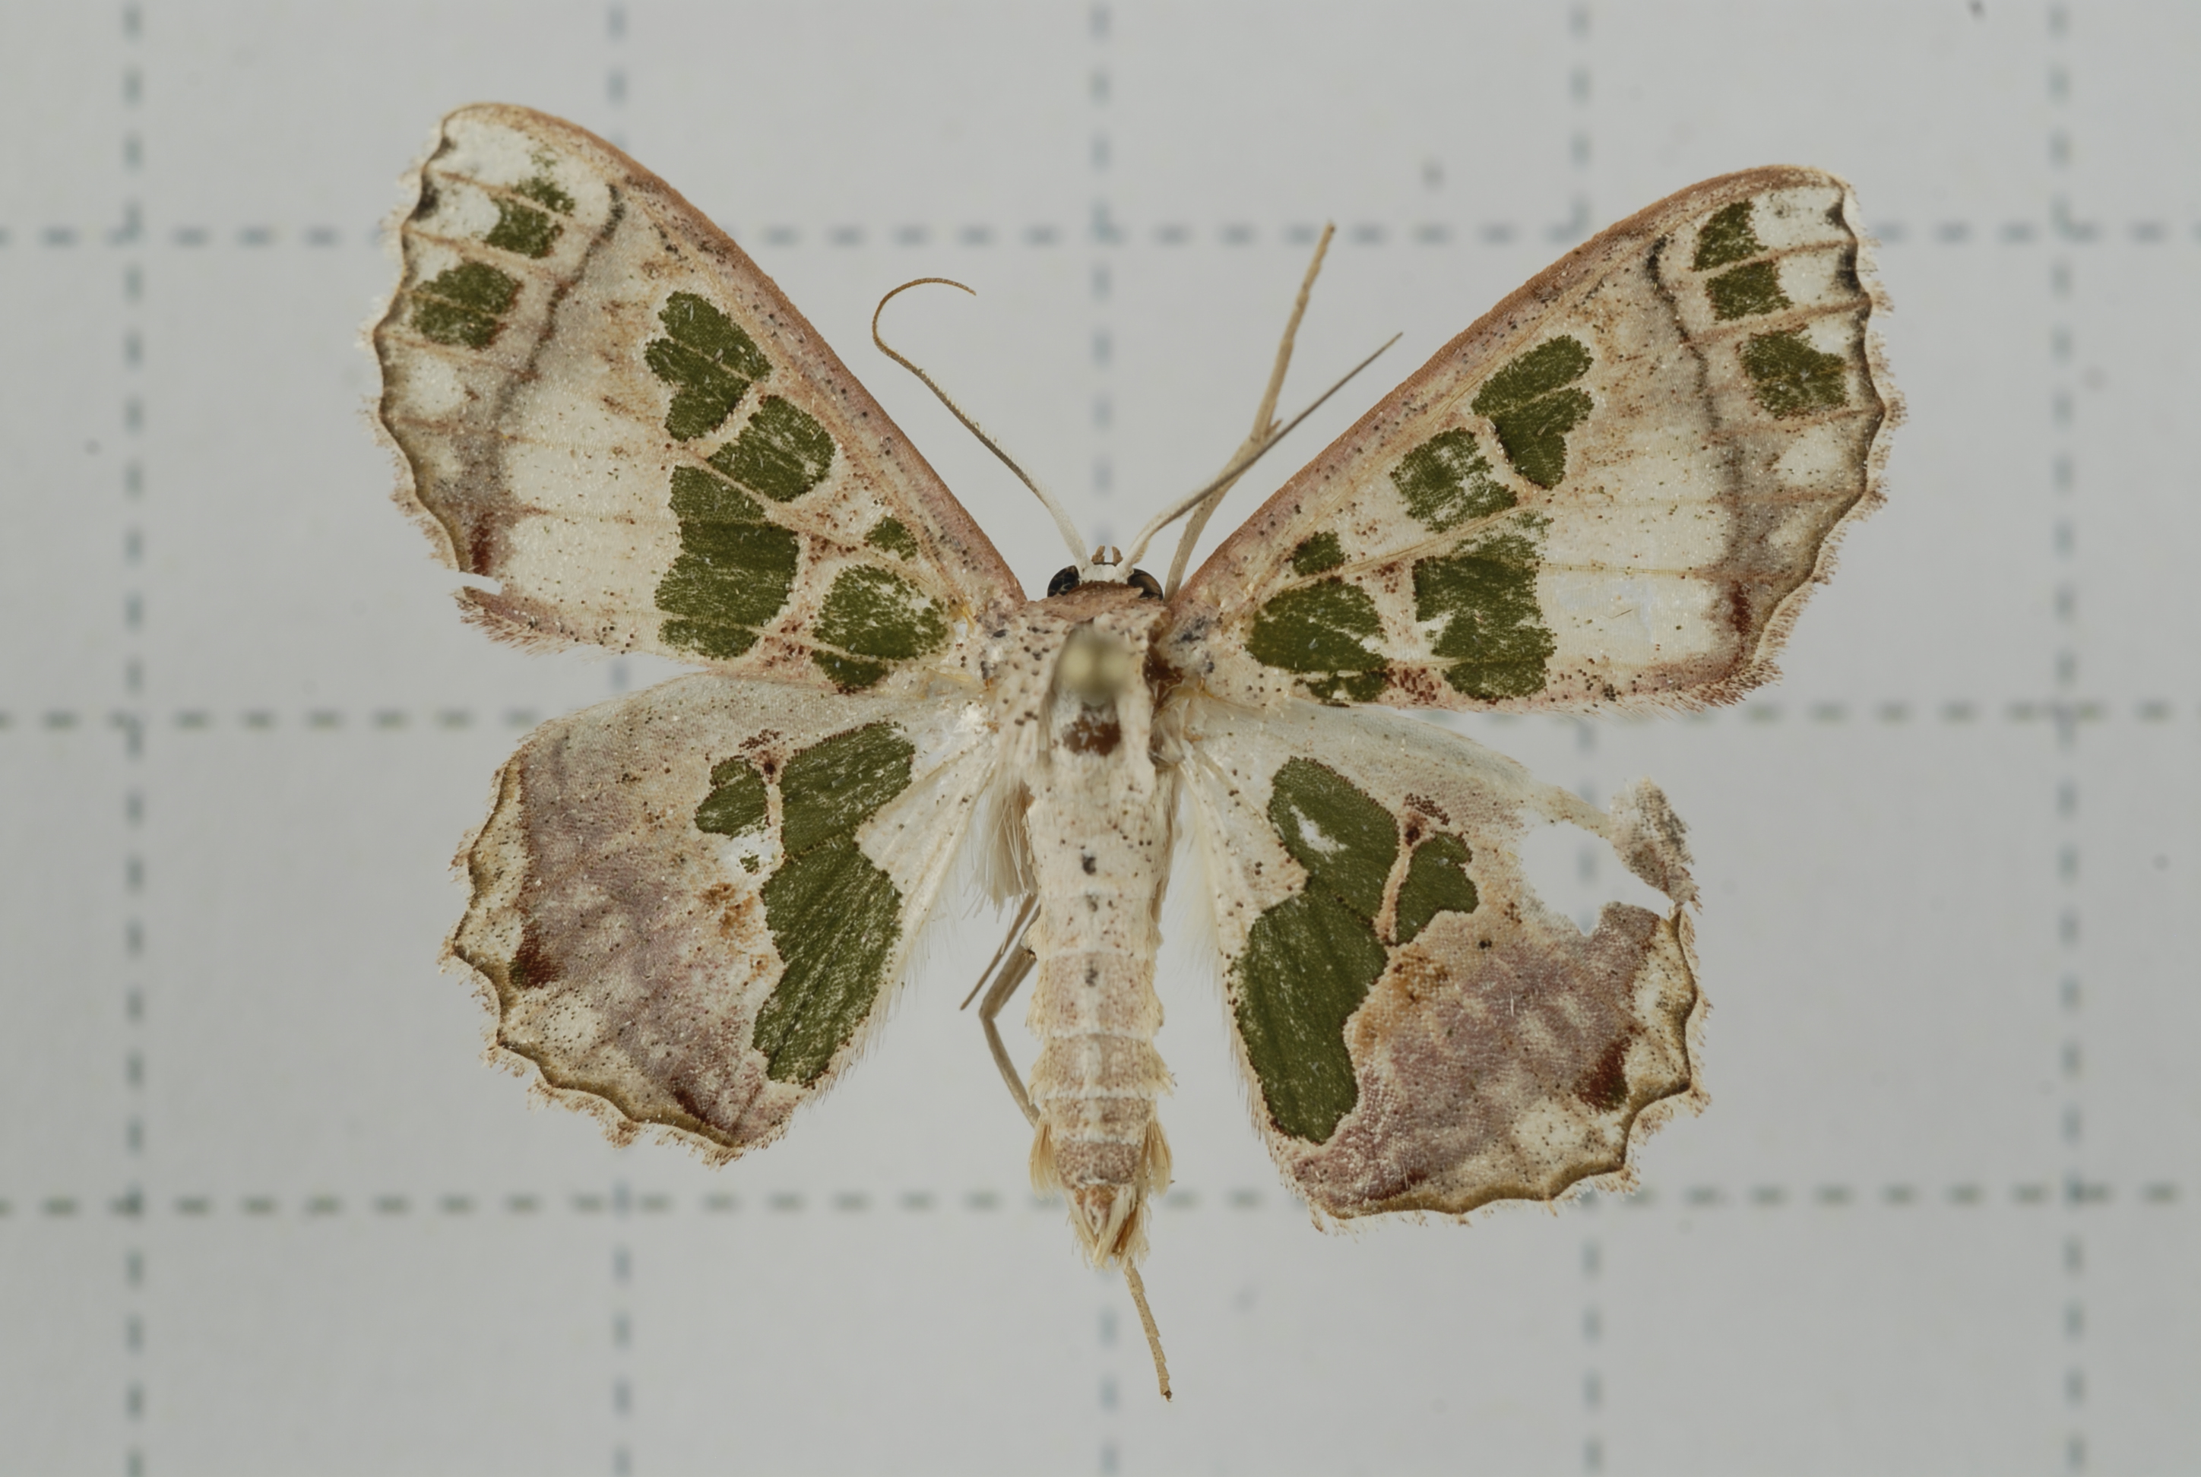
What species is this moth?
Antitrygodes divisaria perturbata
